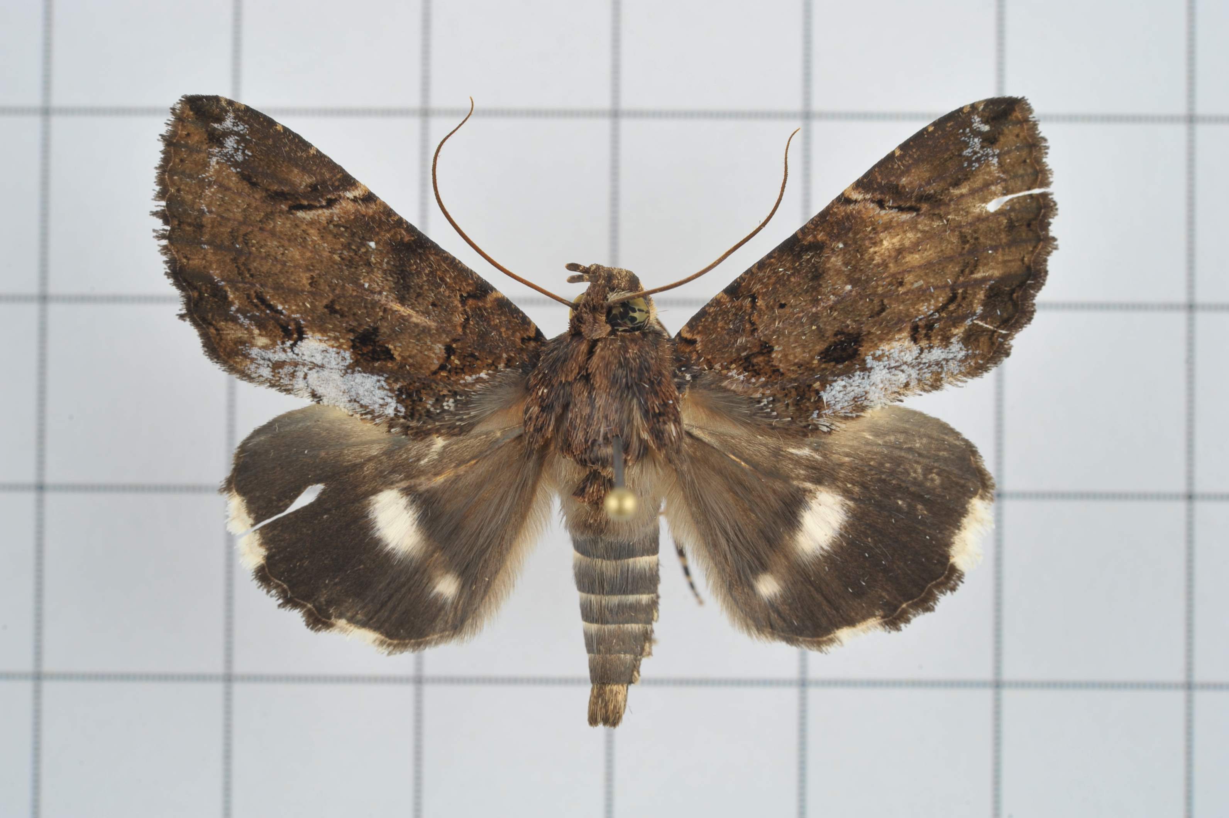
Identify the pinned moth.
Ercheia cyllaria
